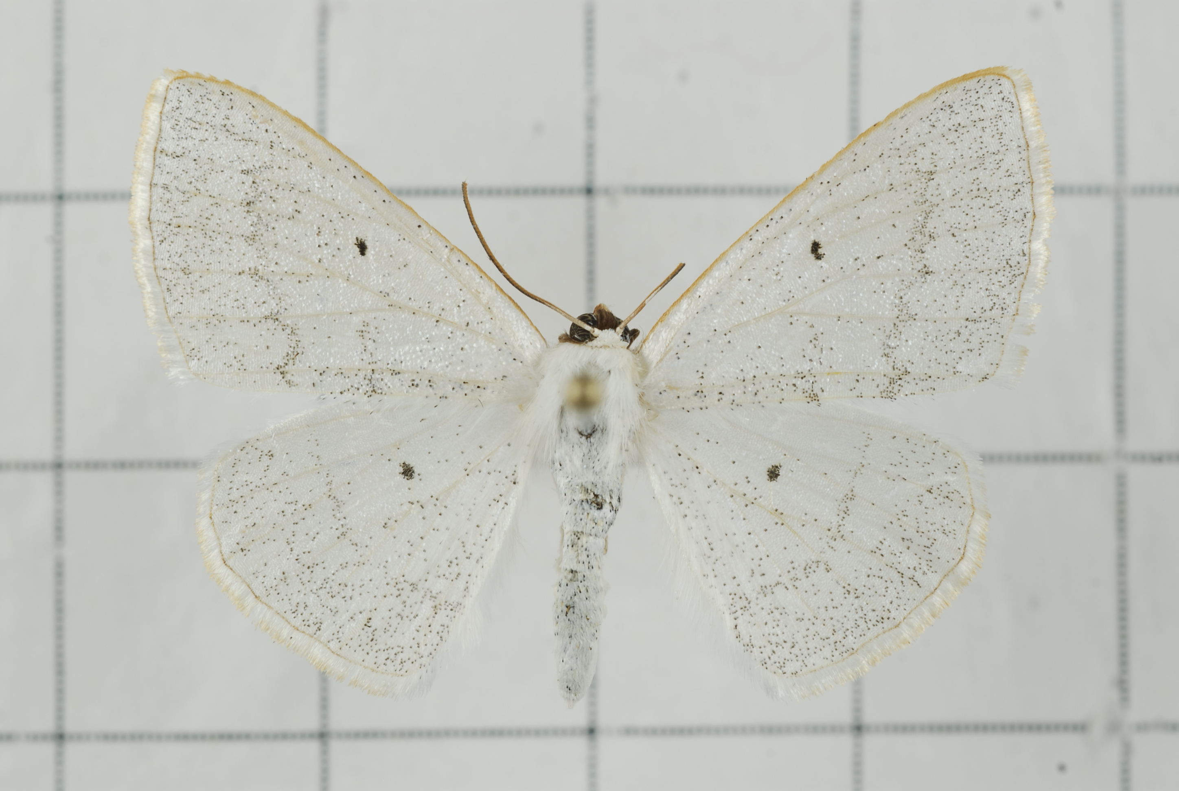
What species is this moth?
Lomographa rara
